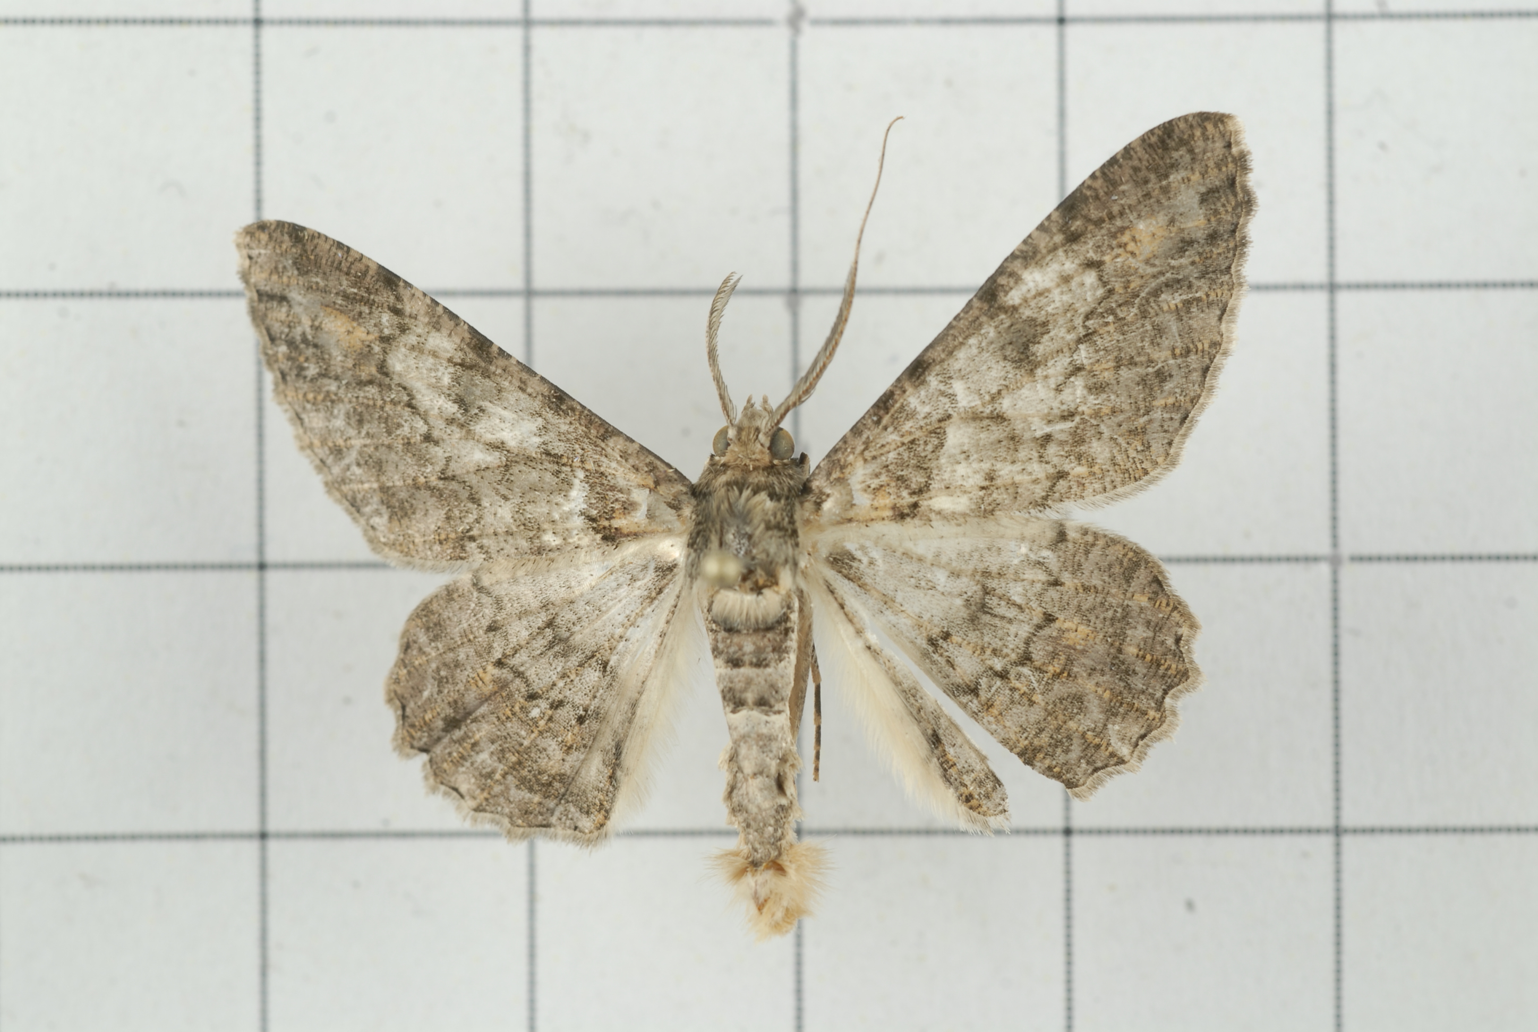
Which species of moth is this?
Cleora alienaria
